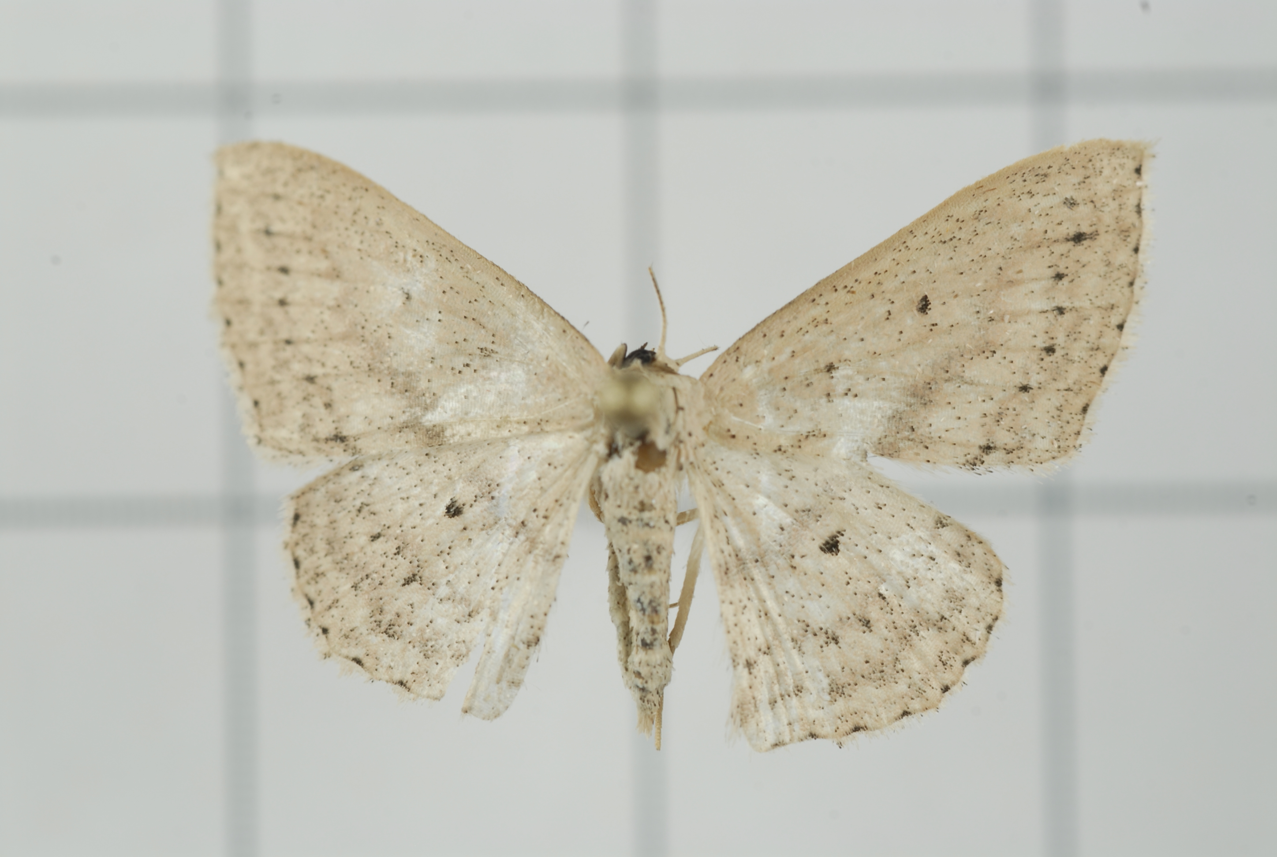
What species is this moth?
Scopula emma jordani
